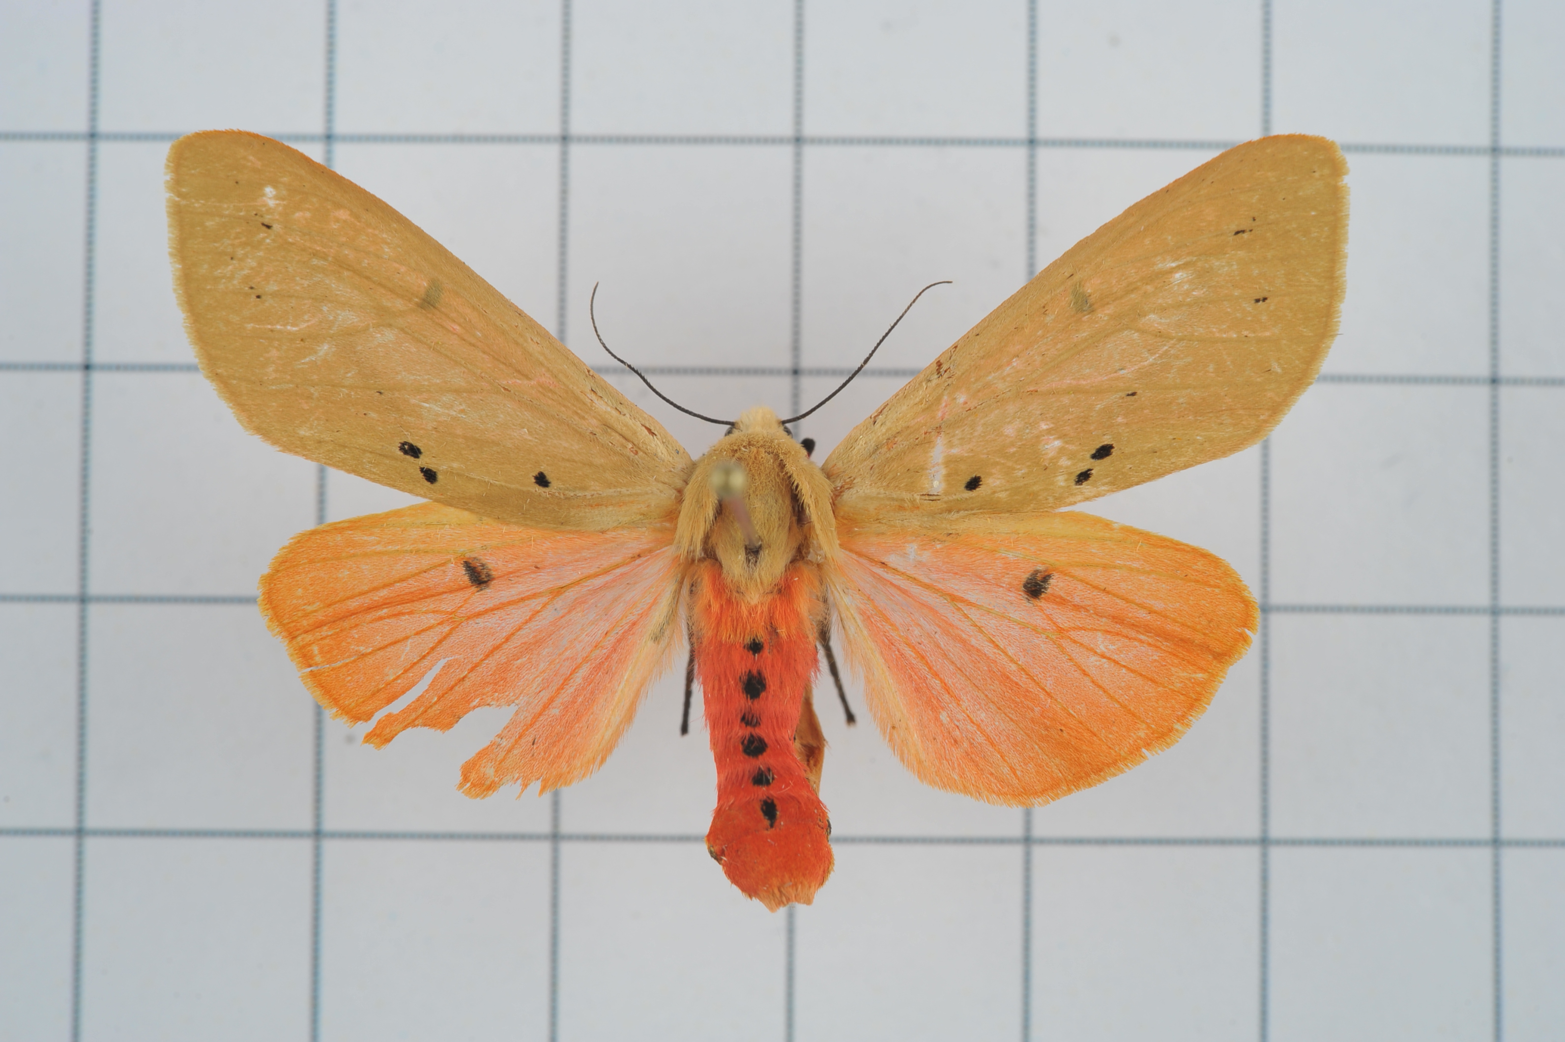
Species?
Spilarctia wilemani
